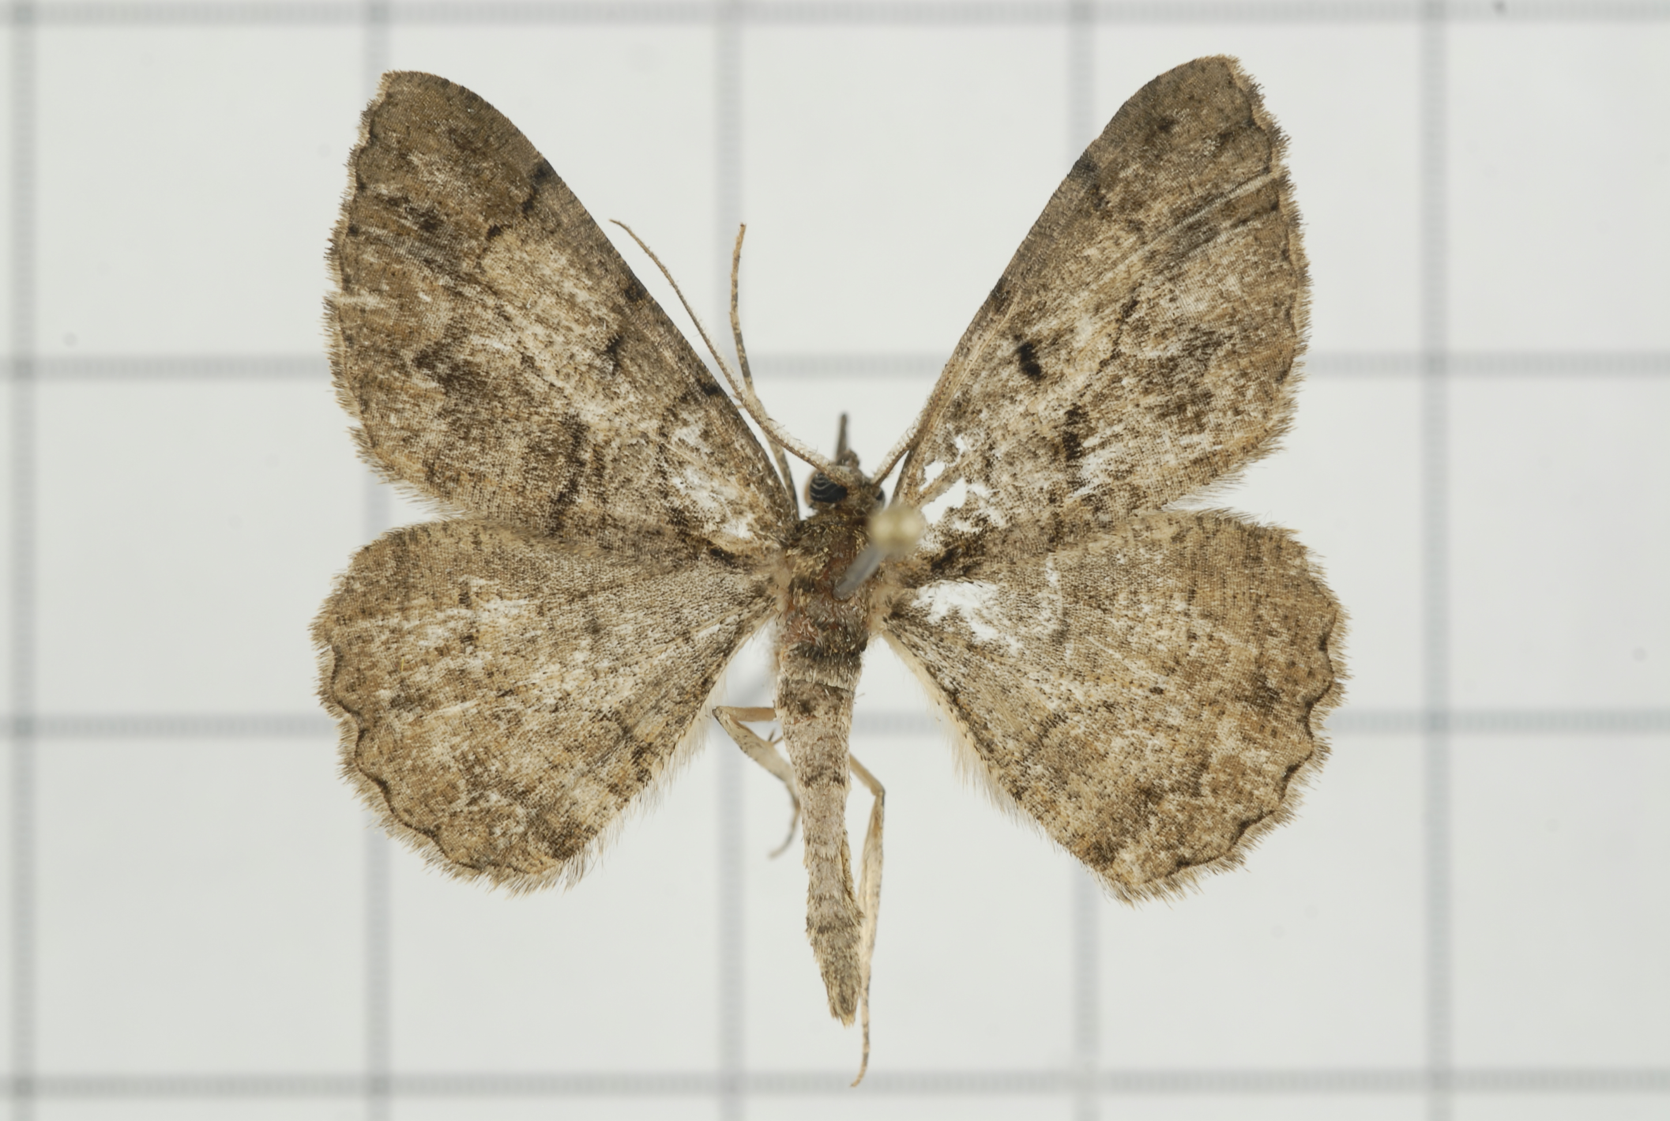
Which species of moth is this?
Psilalcis pulveraria
